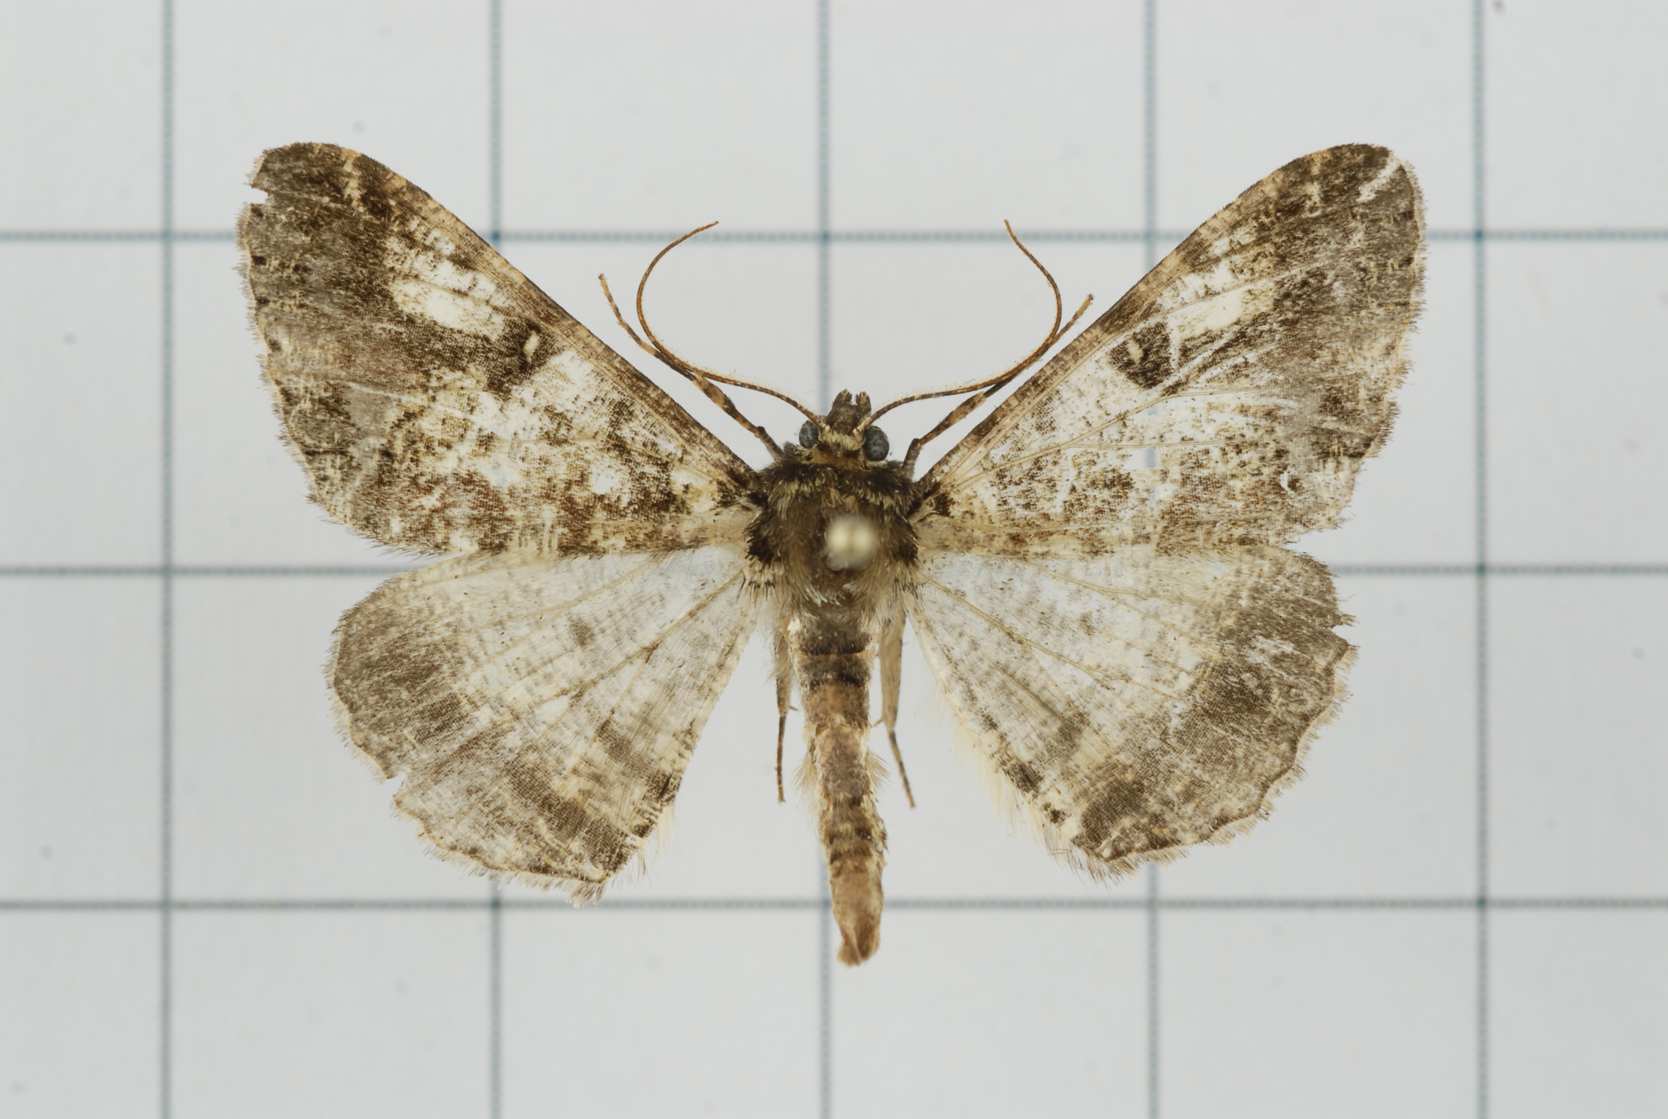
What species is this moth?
Gasterocome pannosaria orta
